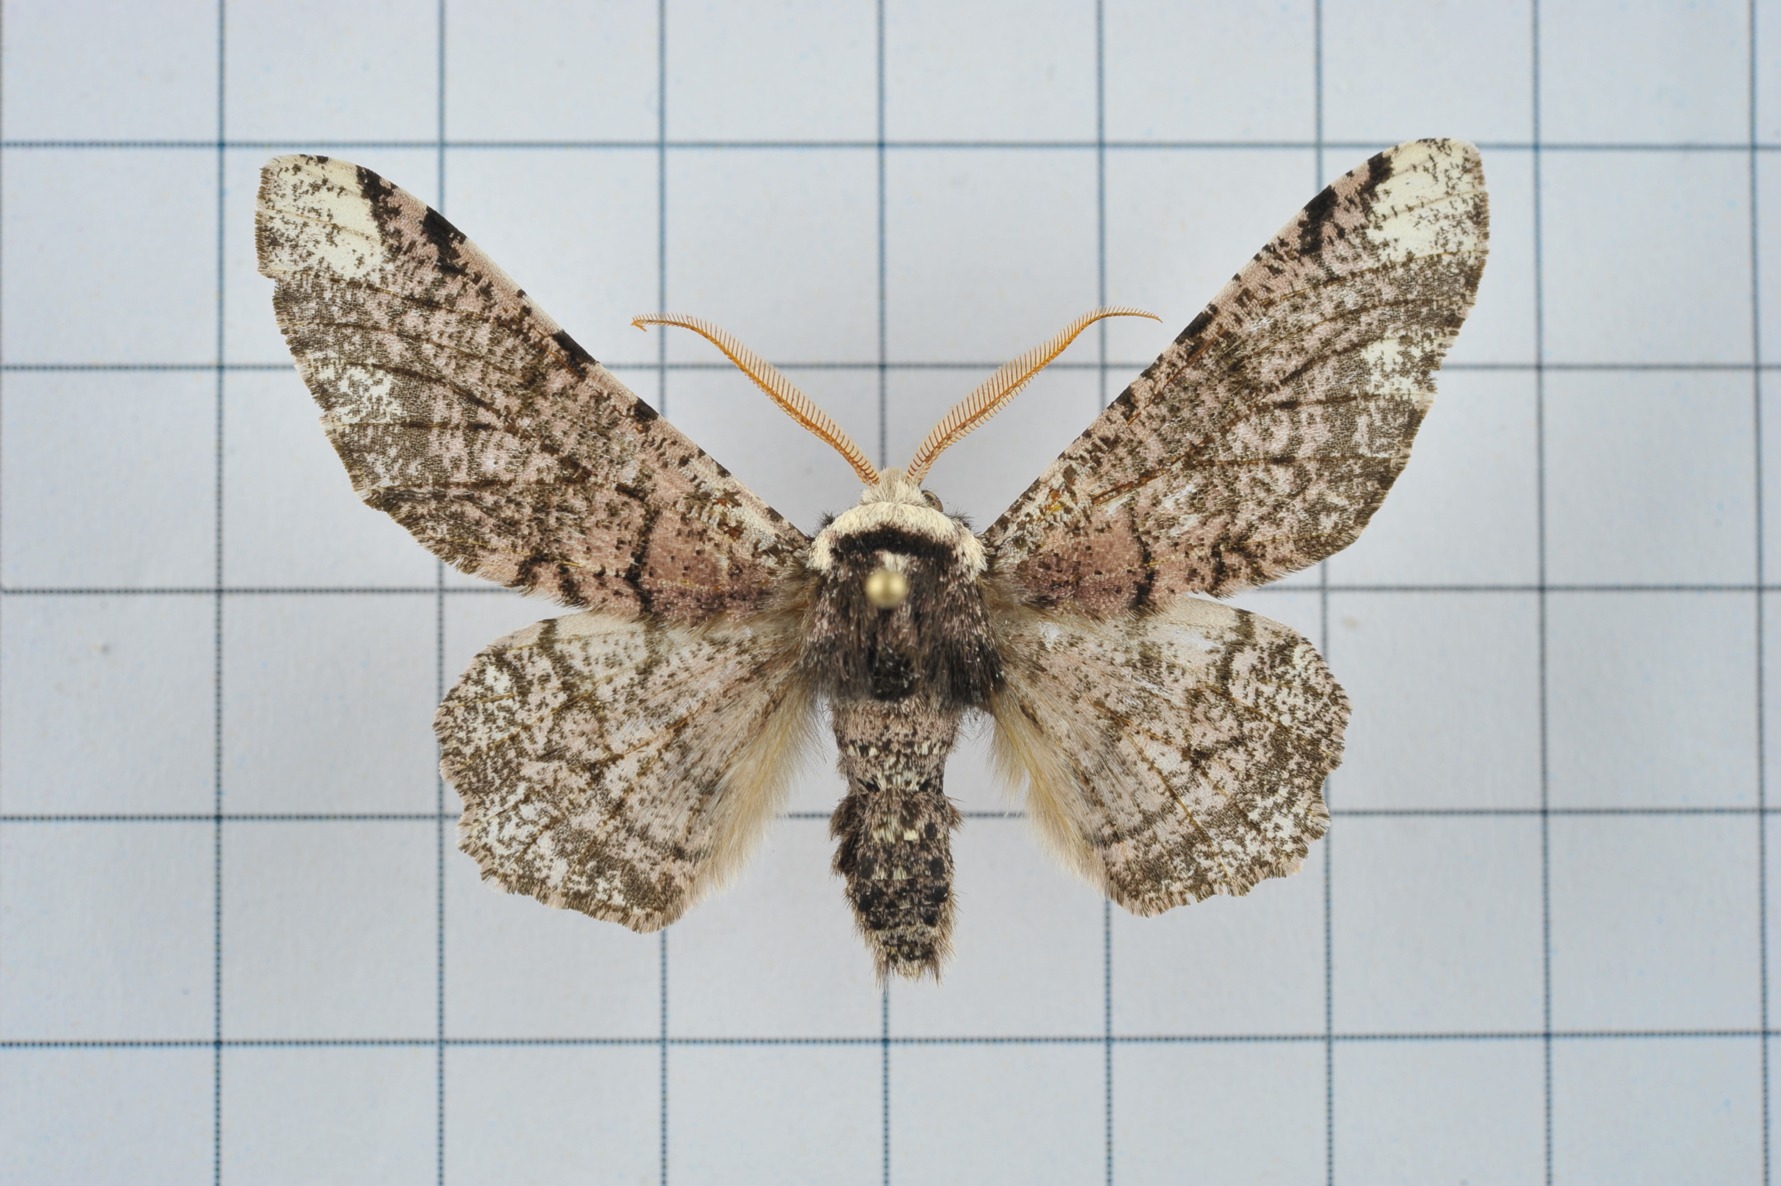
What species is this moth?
Biston robustum subrobustum
